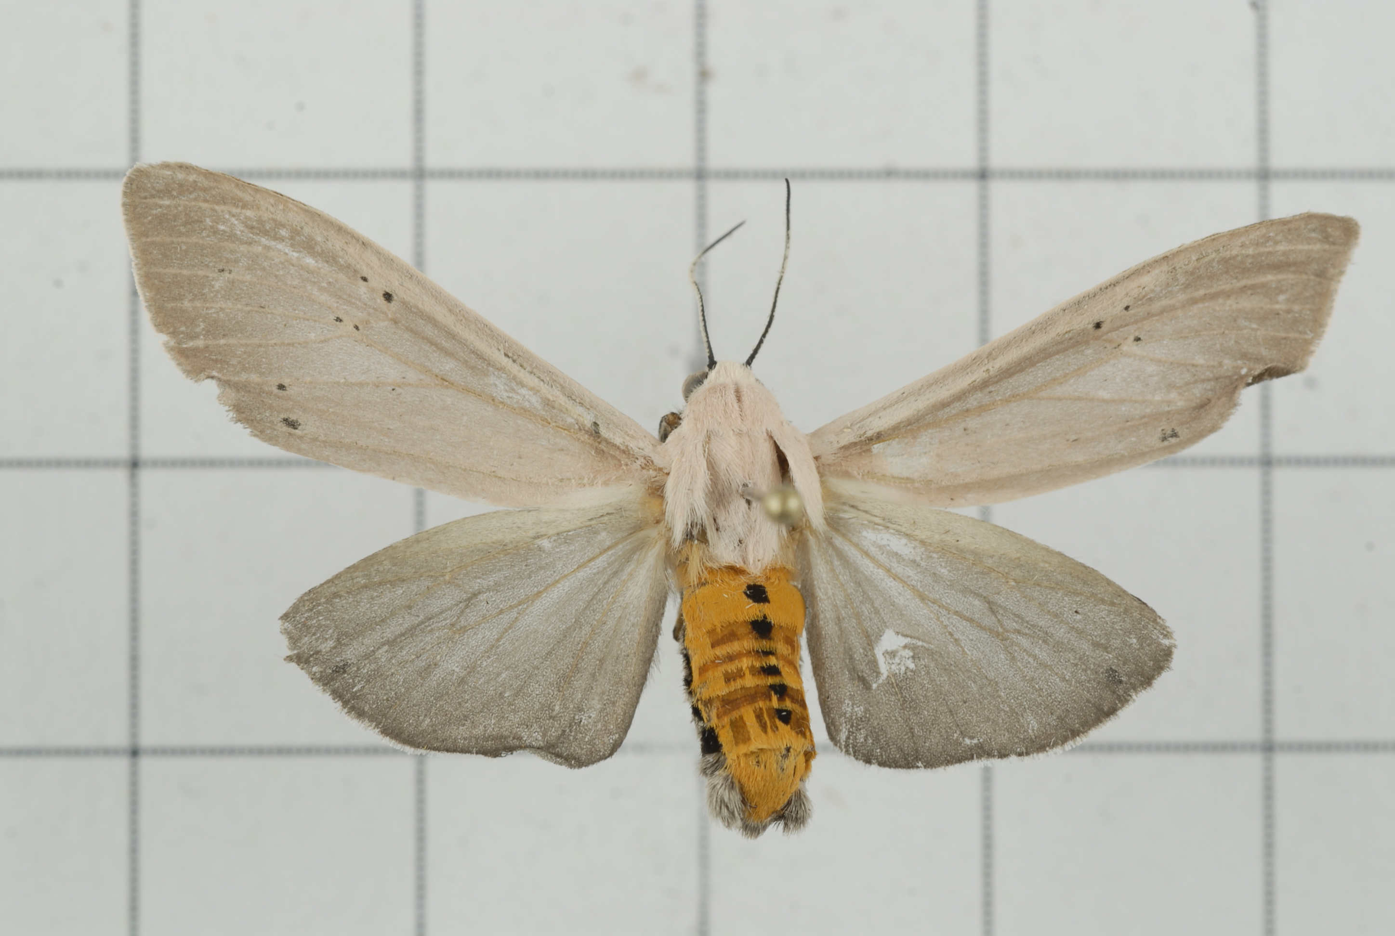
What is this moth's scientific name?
Creatonotos transiens koni
